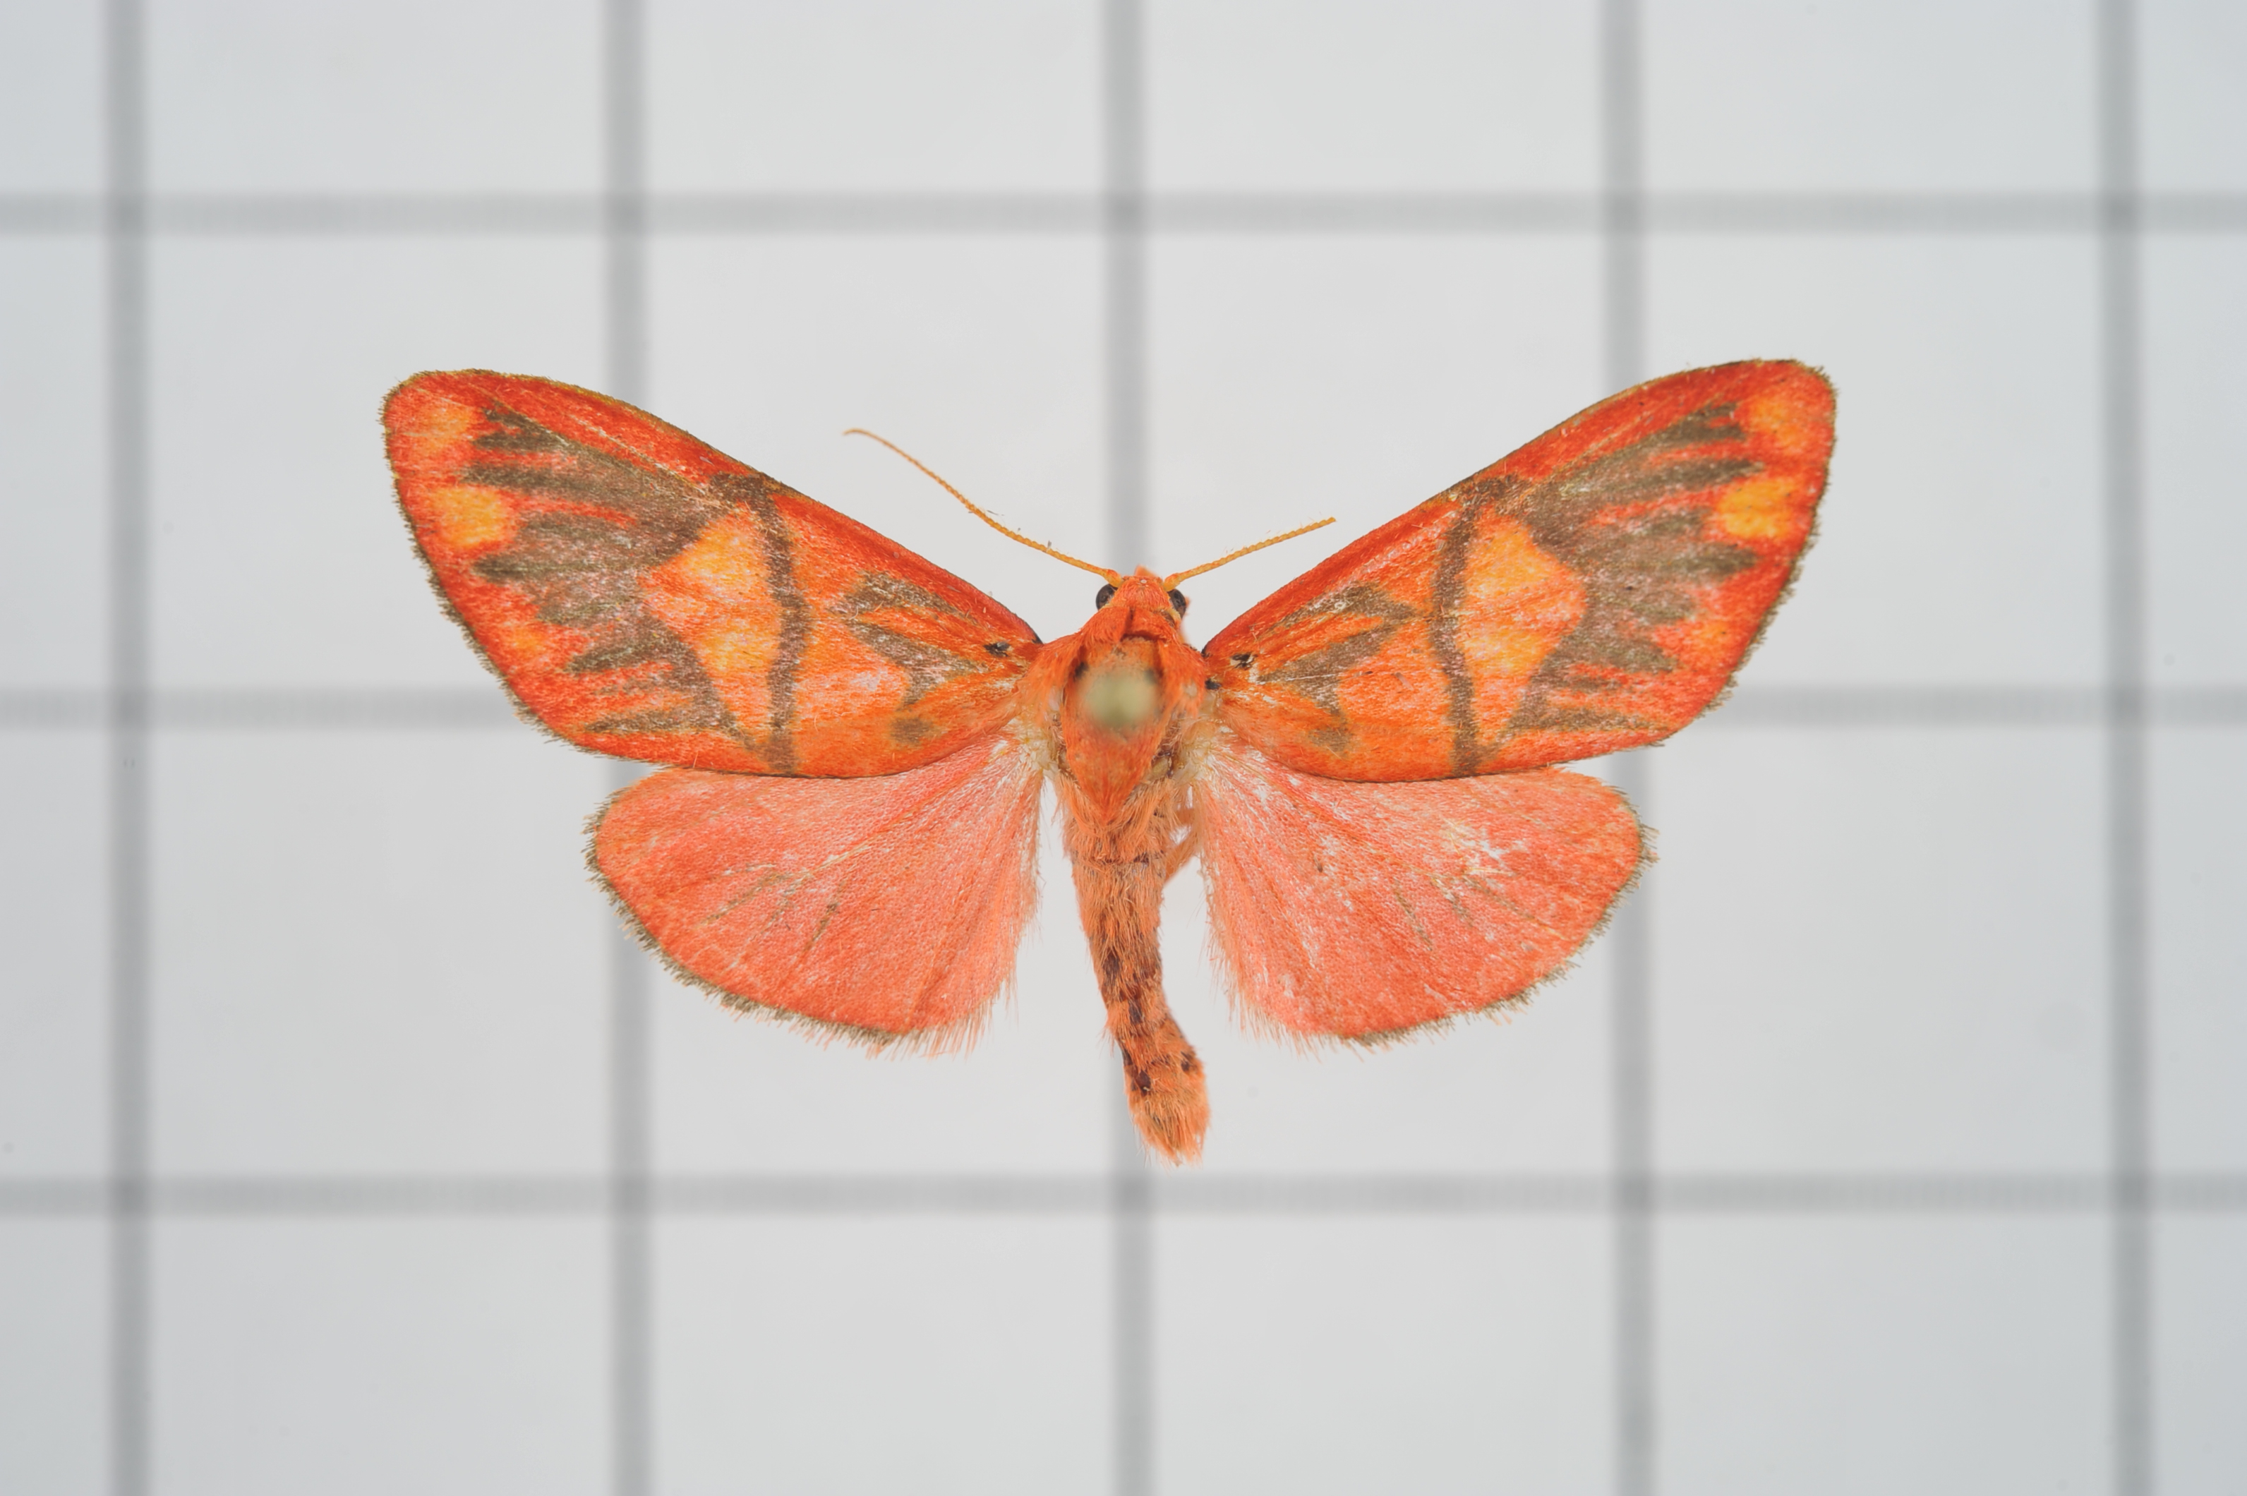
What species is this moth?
Matsumursine horishanella
